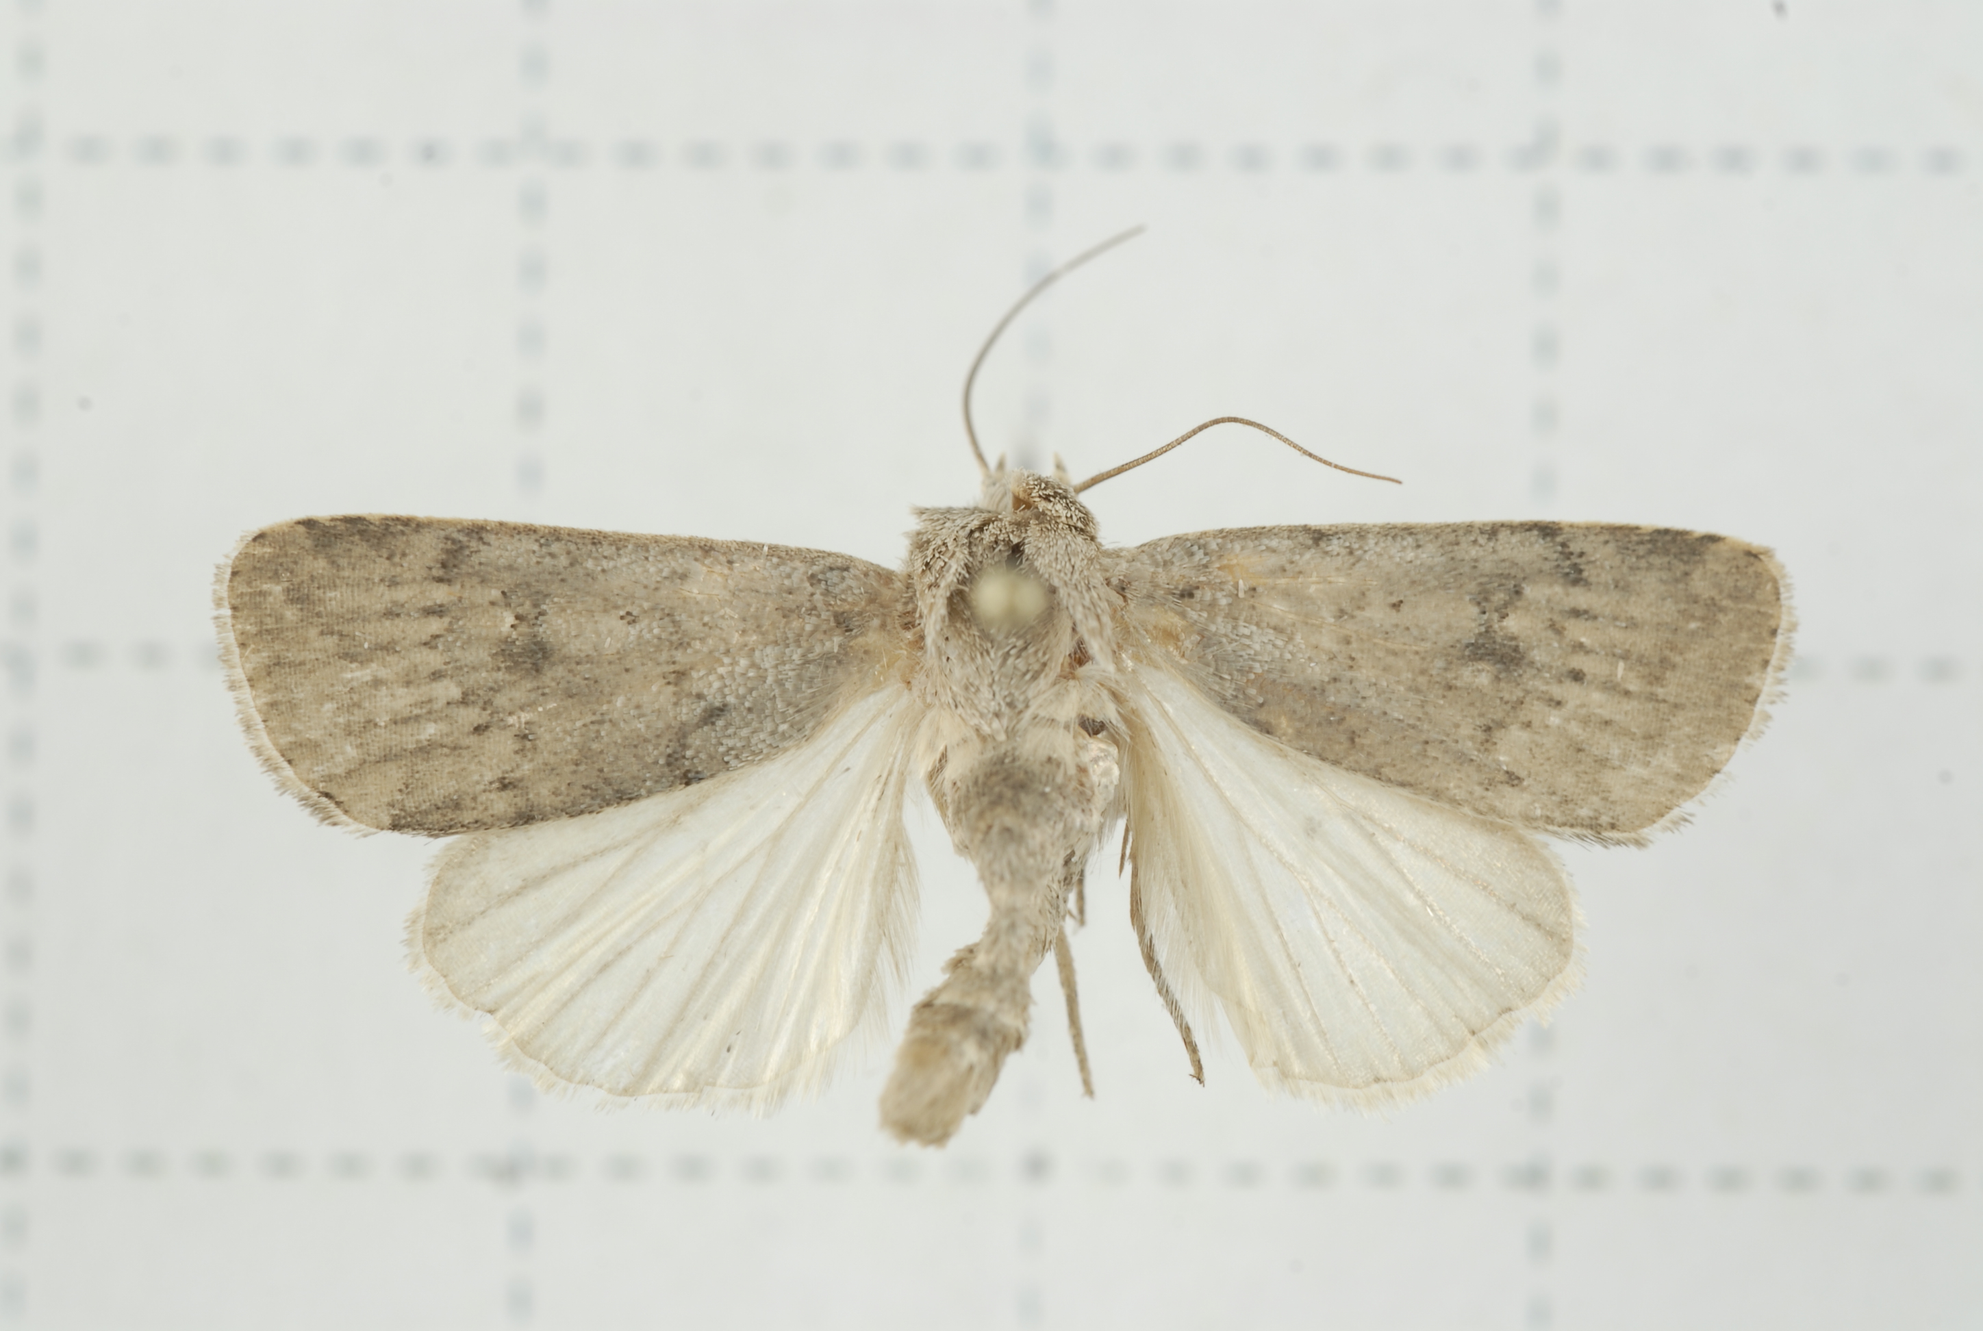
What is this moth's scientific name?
Athetis obtusa
